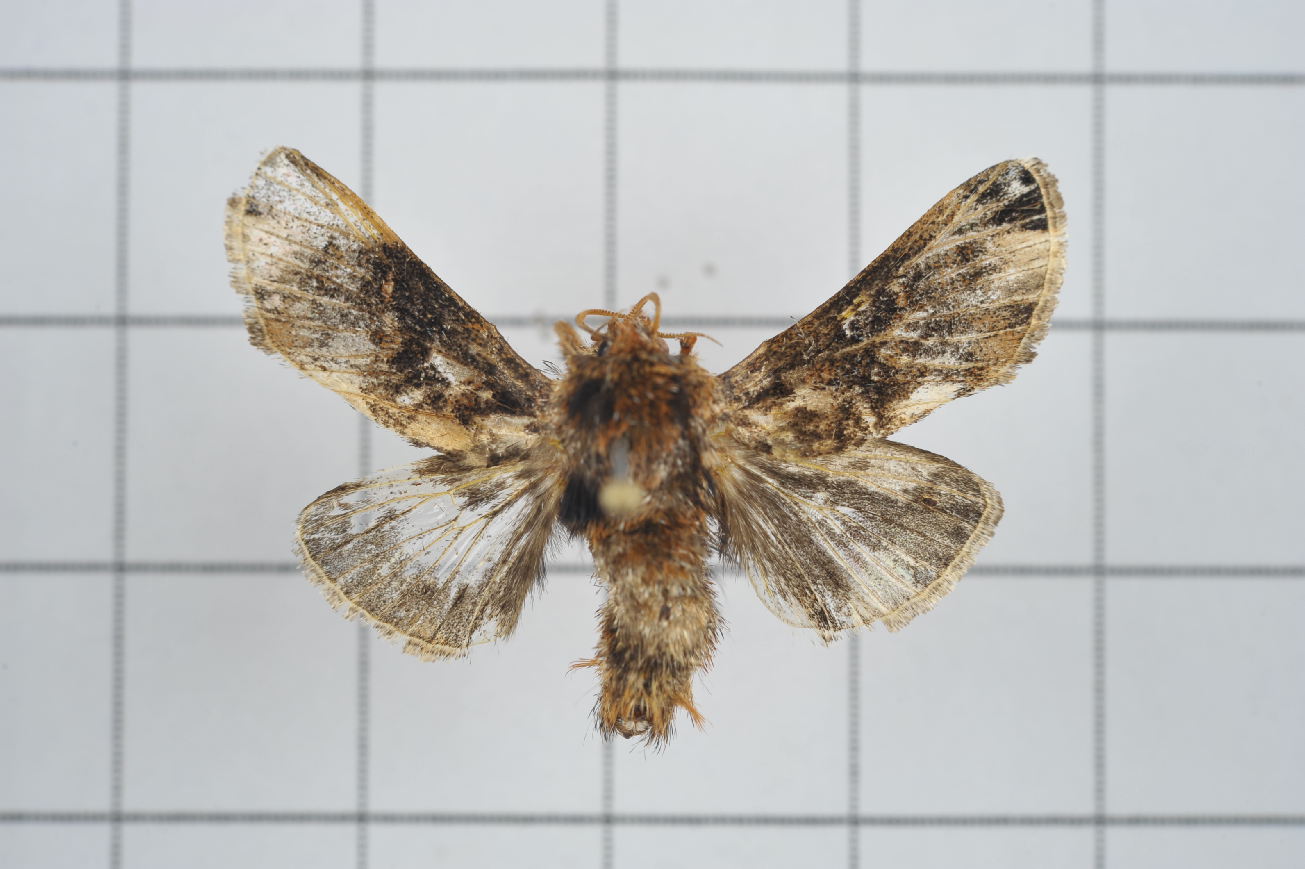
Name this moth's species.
Belippa horrida
